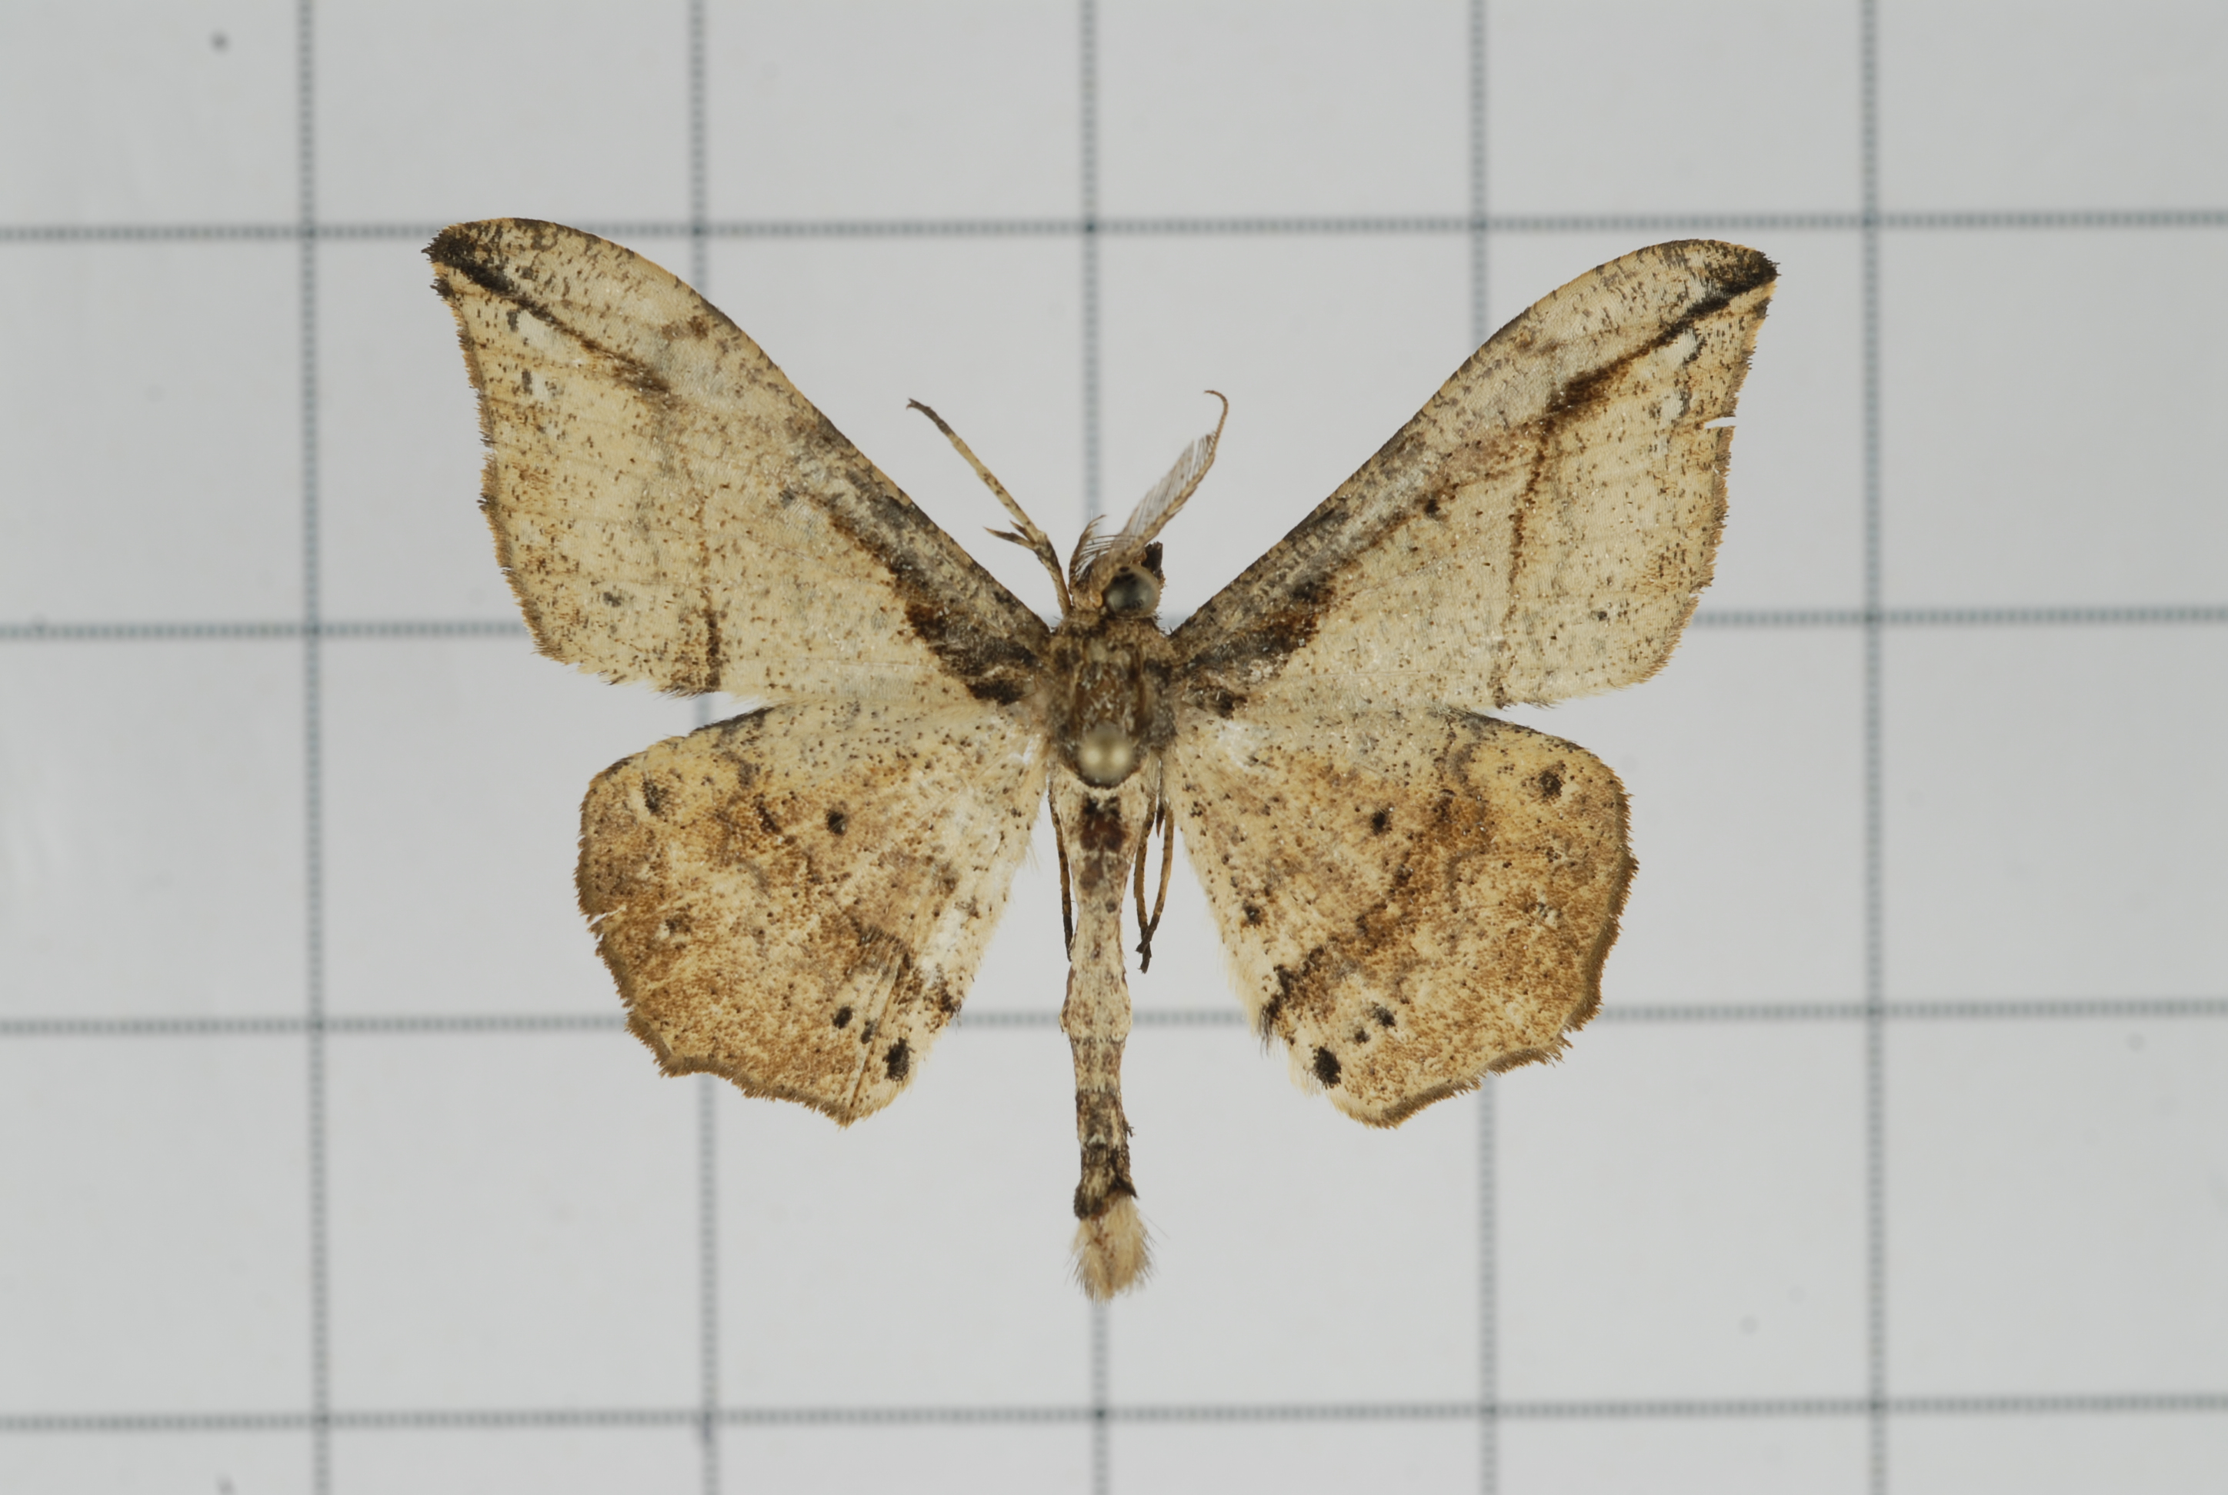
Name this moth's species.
Hyposidra infixaria
